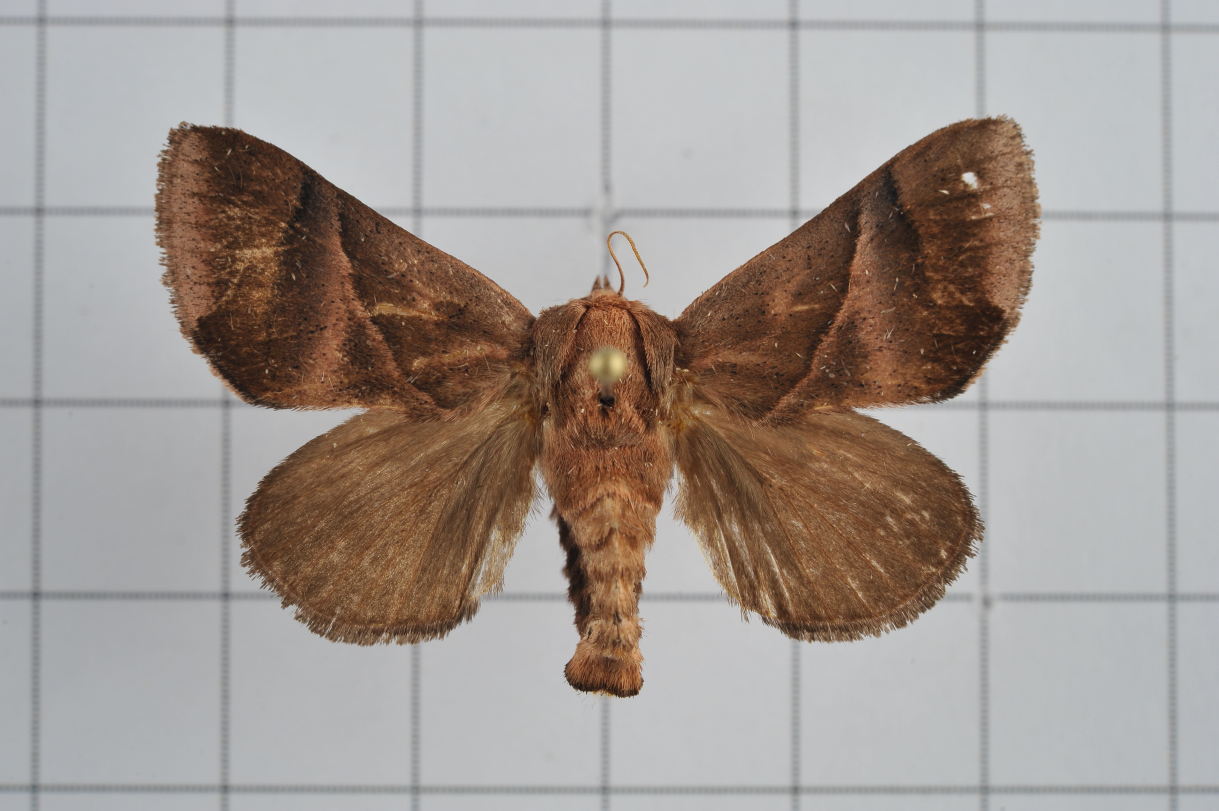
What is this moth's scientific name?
Setora postornata
